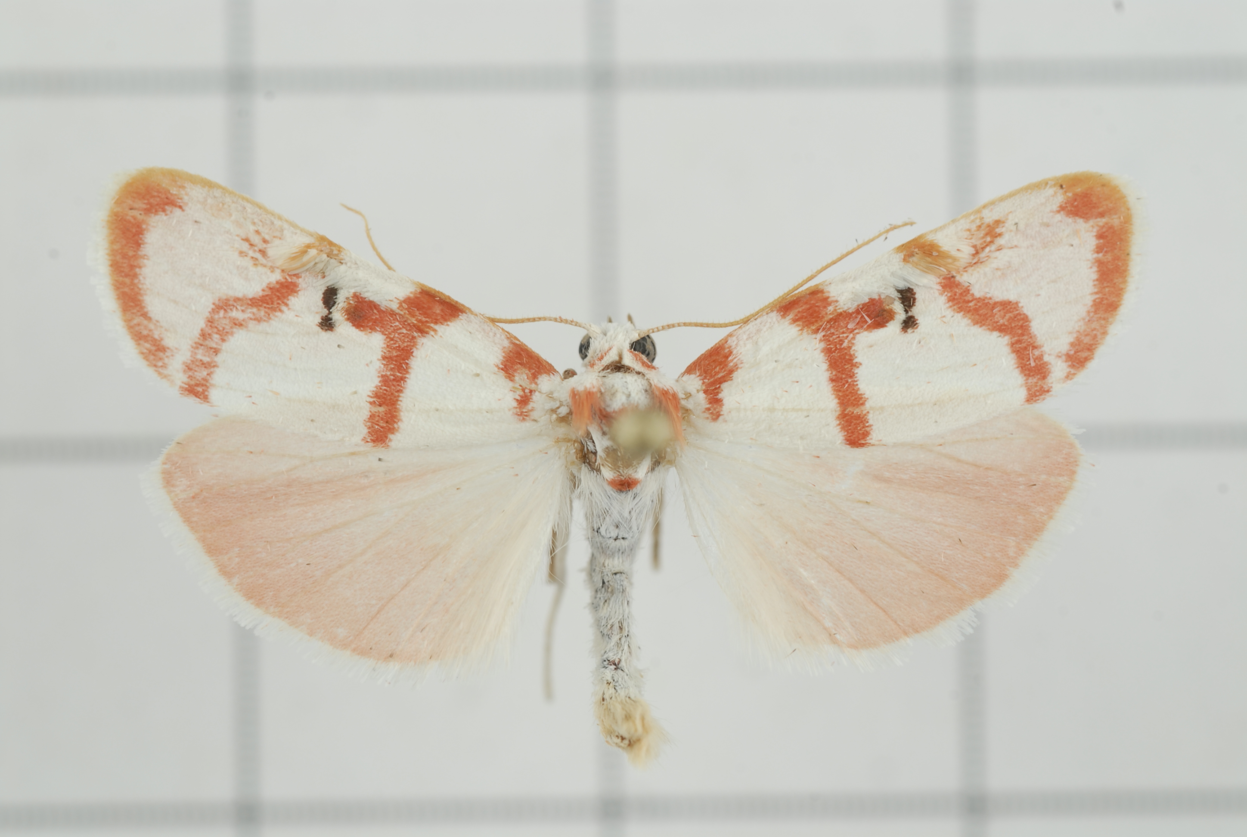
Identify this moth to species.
Cyana hamata hamata
